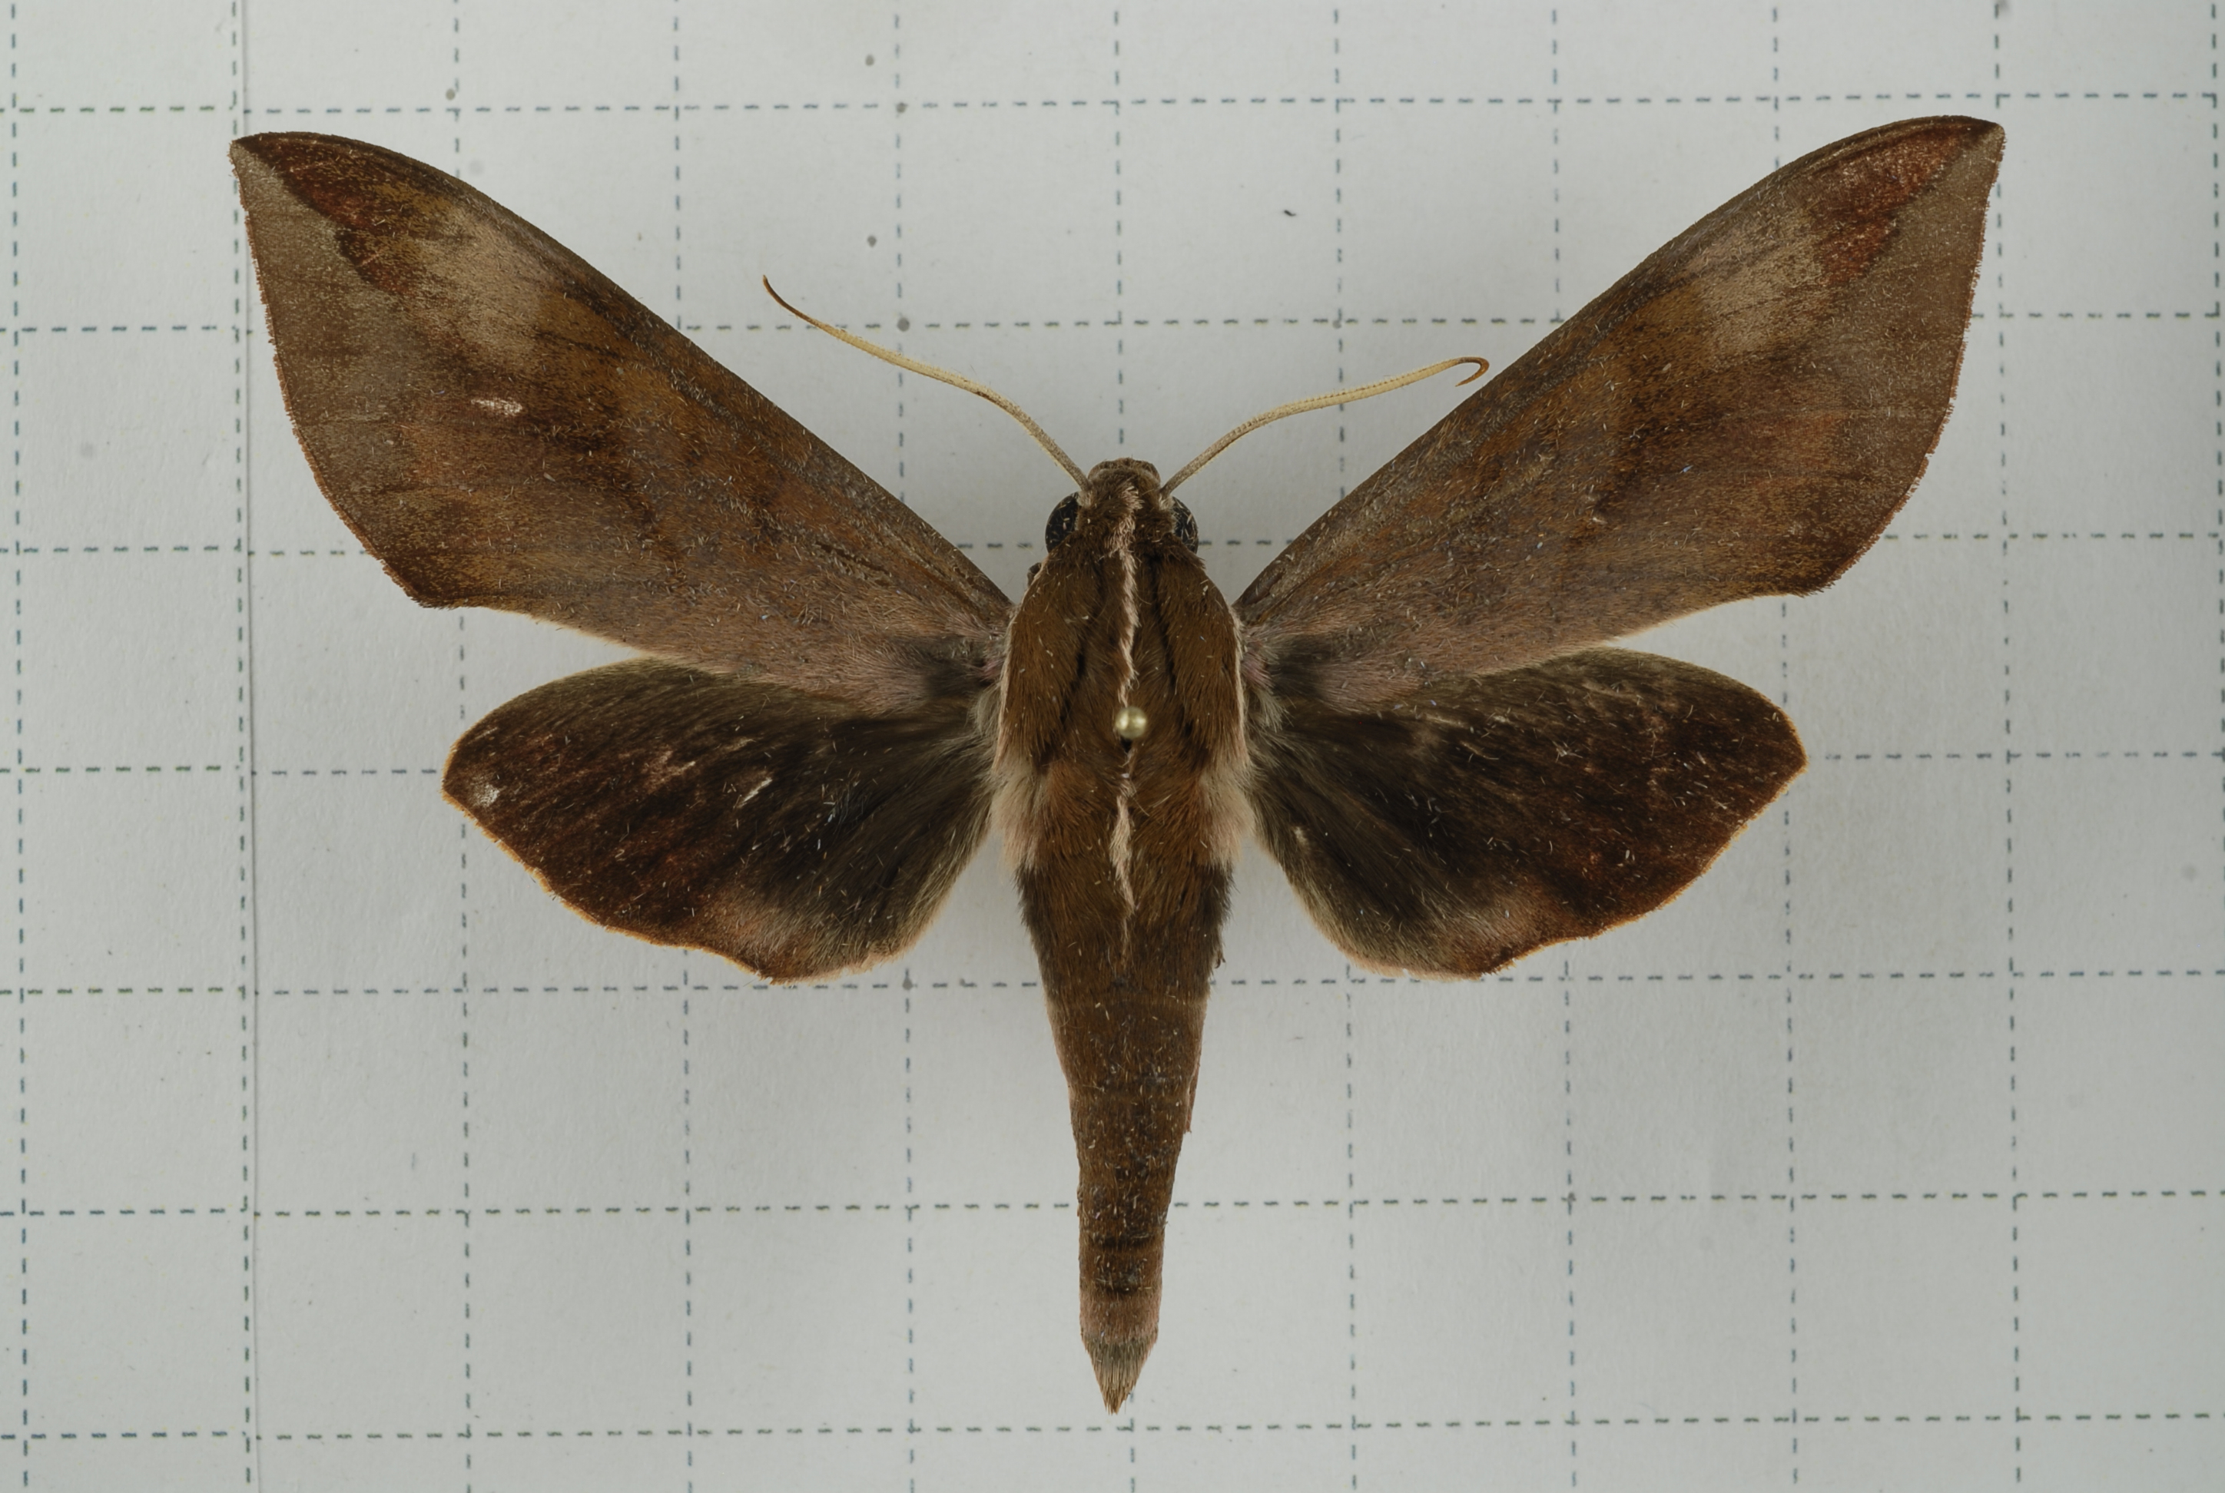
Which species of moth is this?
Ampelophaga rubiginosa myosotis
